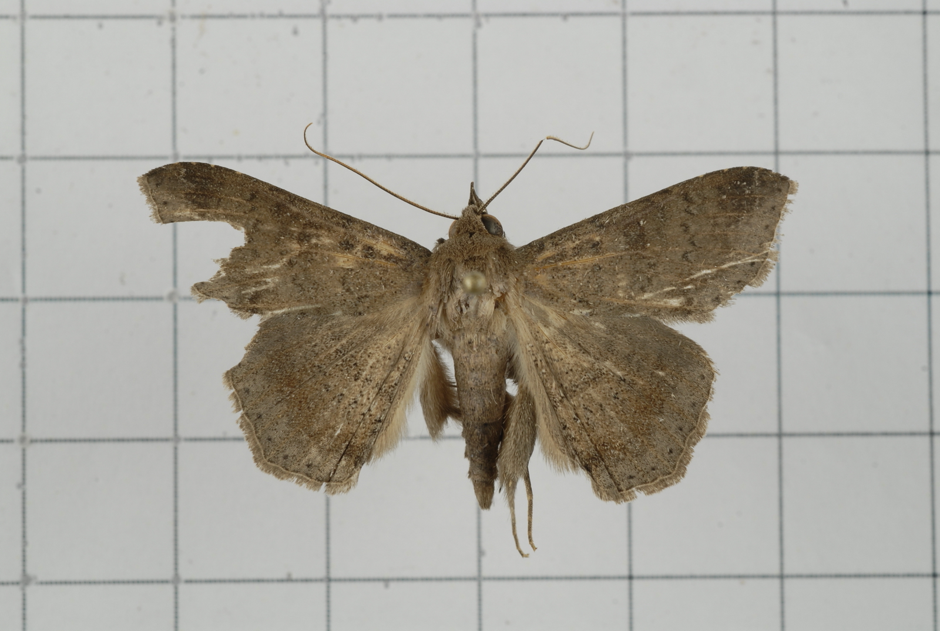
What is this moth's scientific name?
Ericeia pertendens
